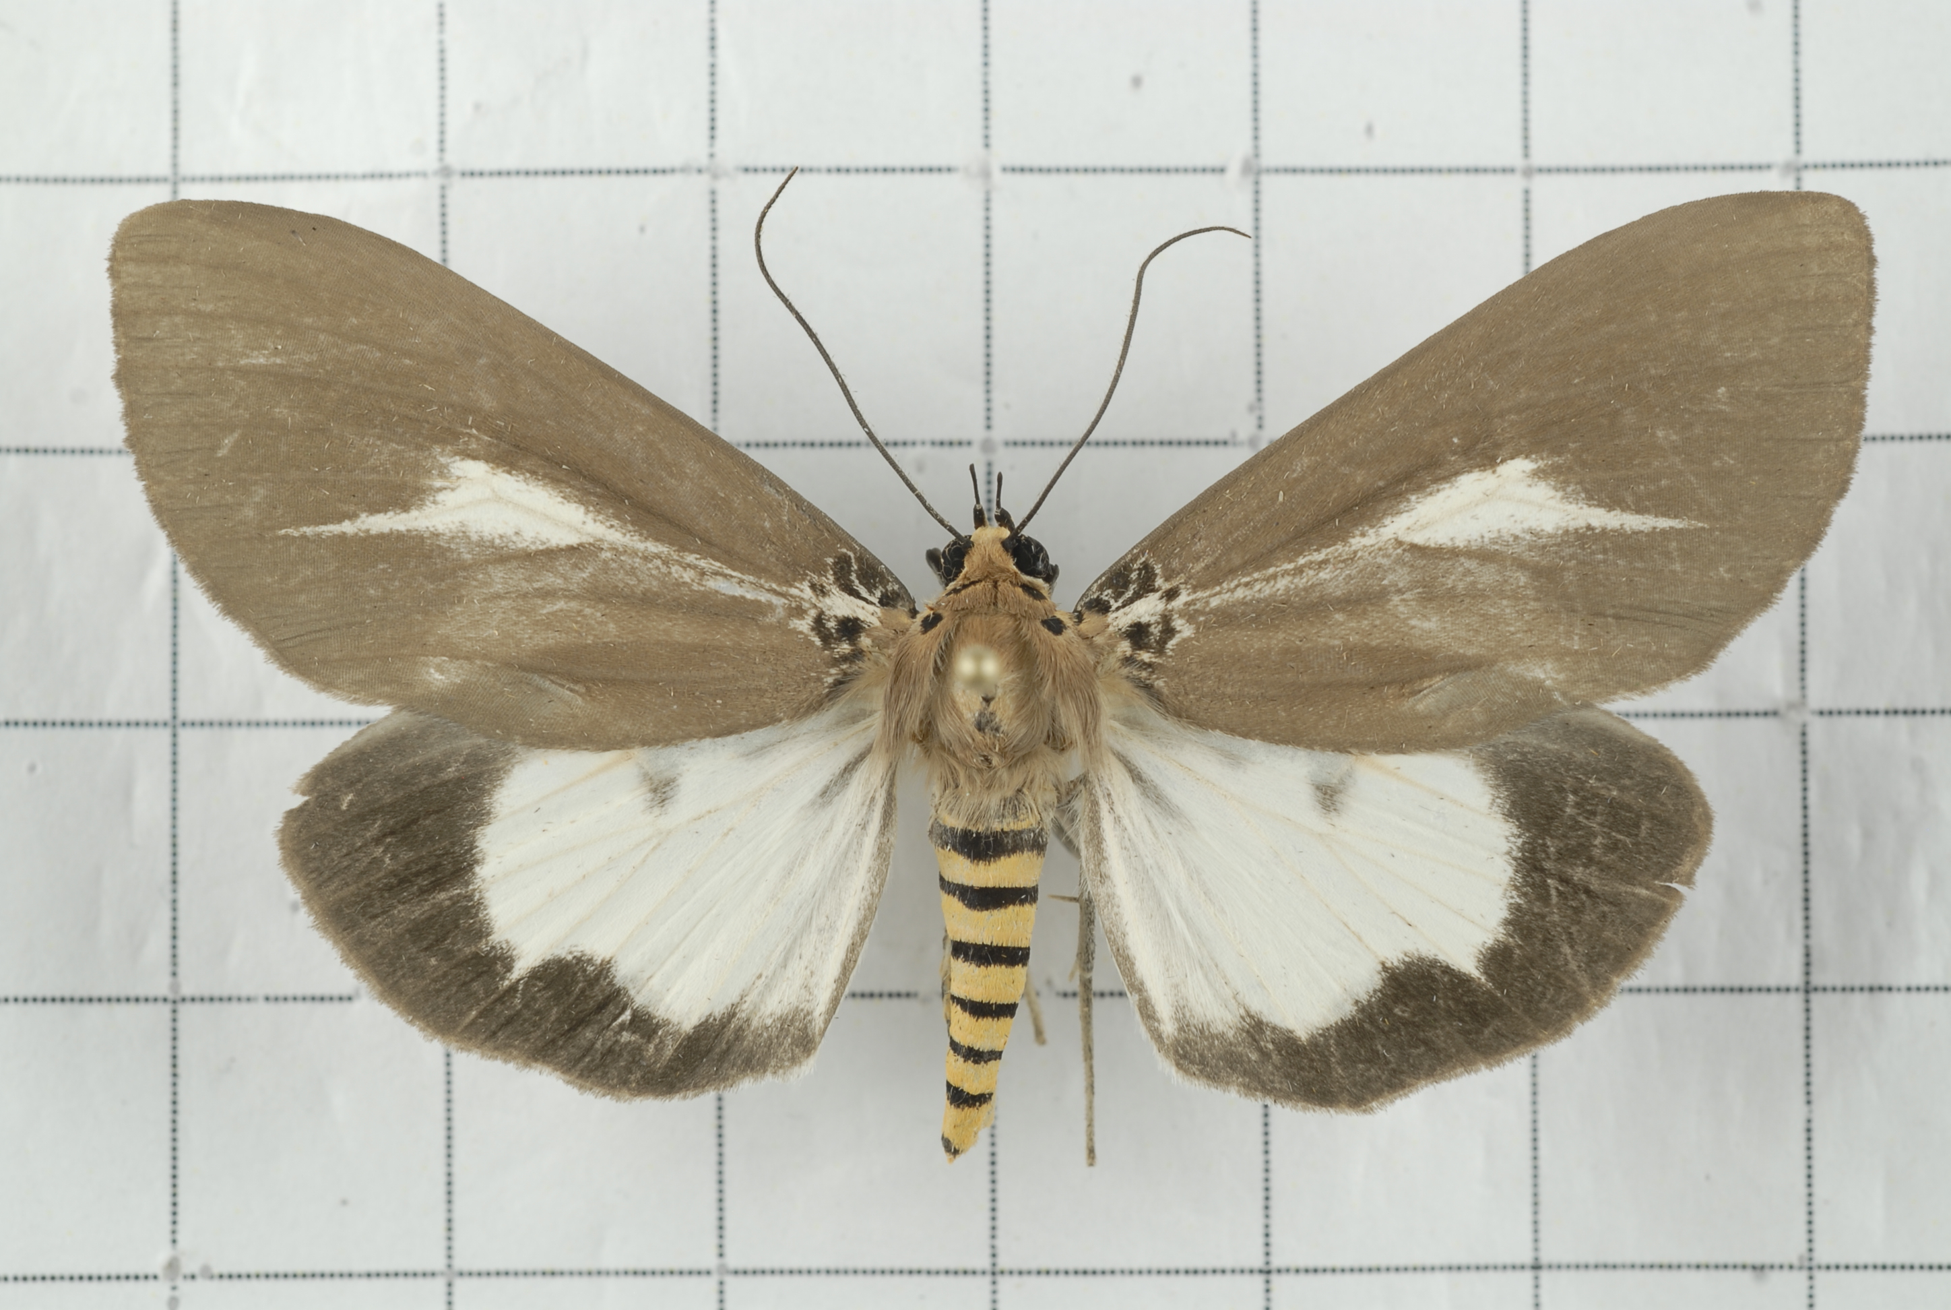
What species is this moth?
Asota heliconia zebrina
